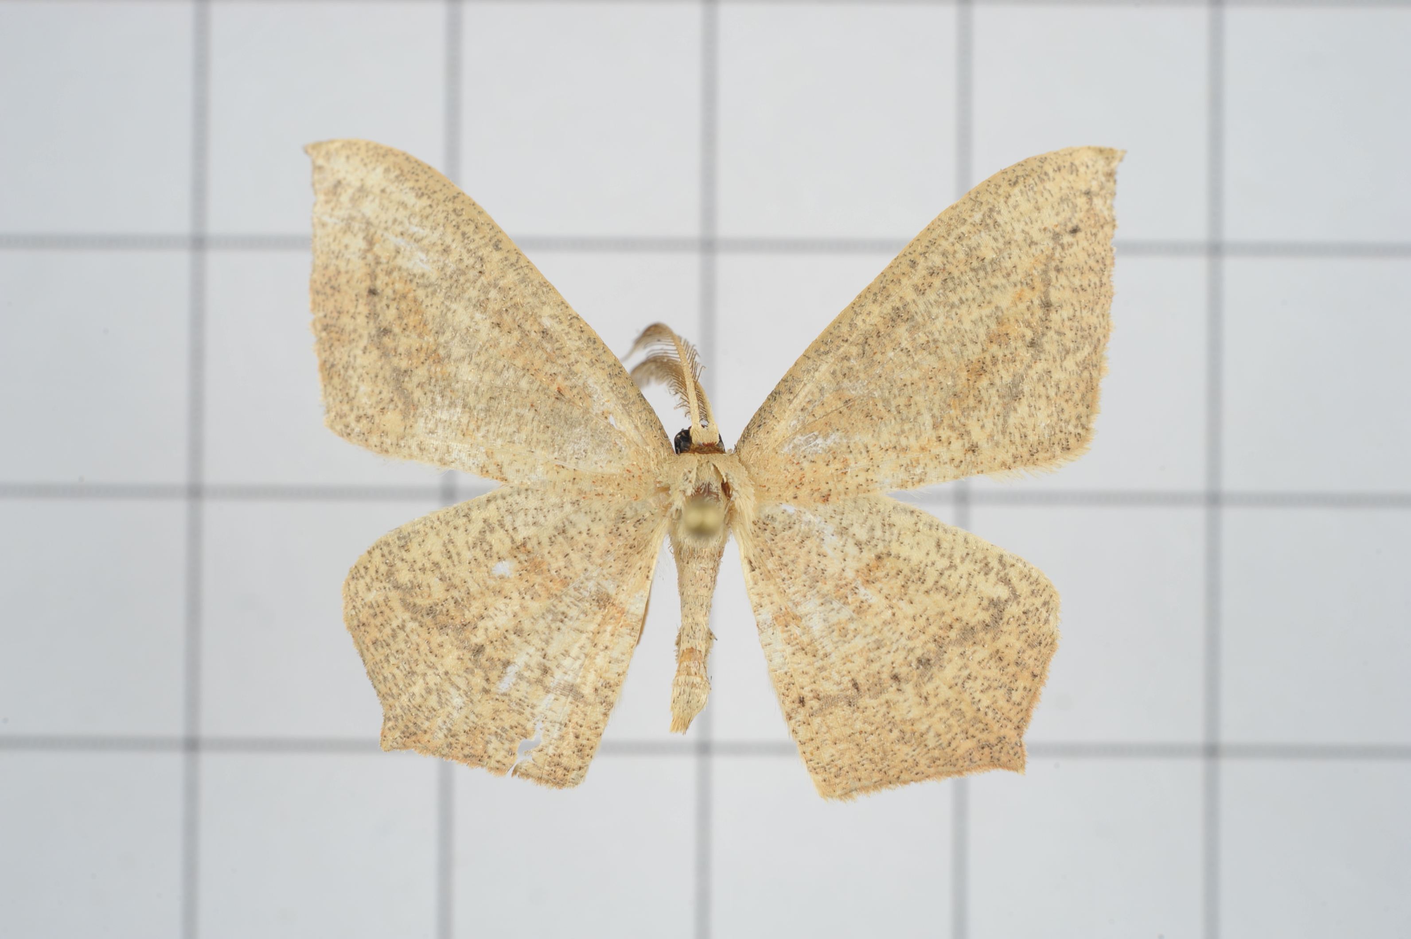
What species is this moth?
Timandra stueningi
